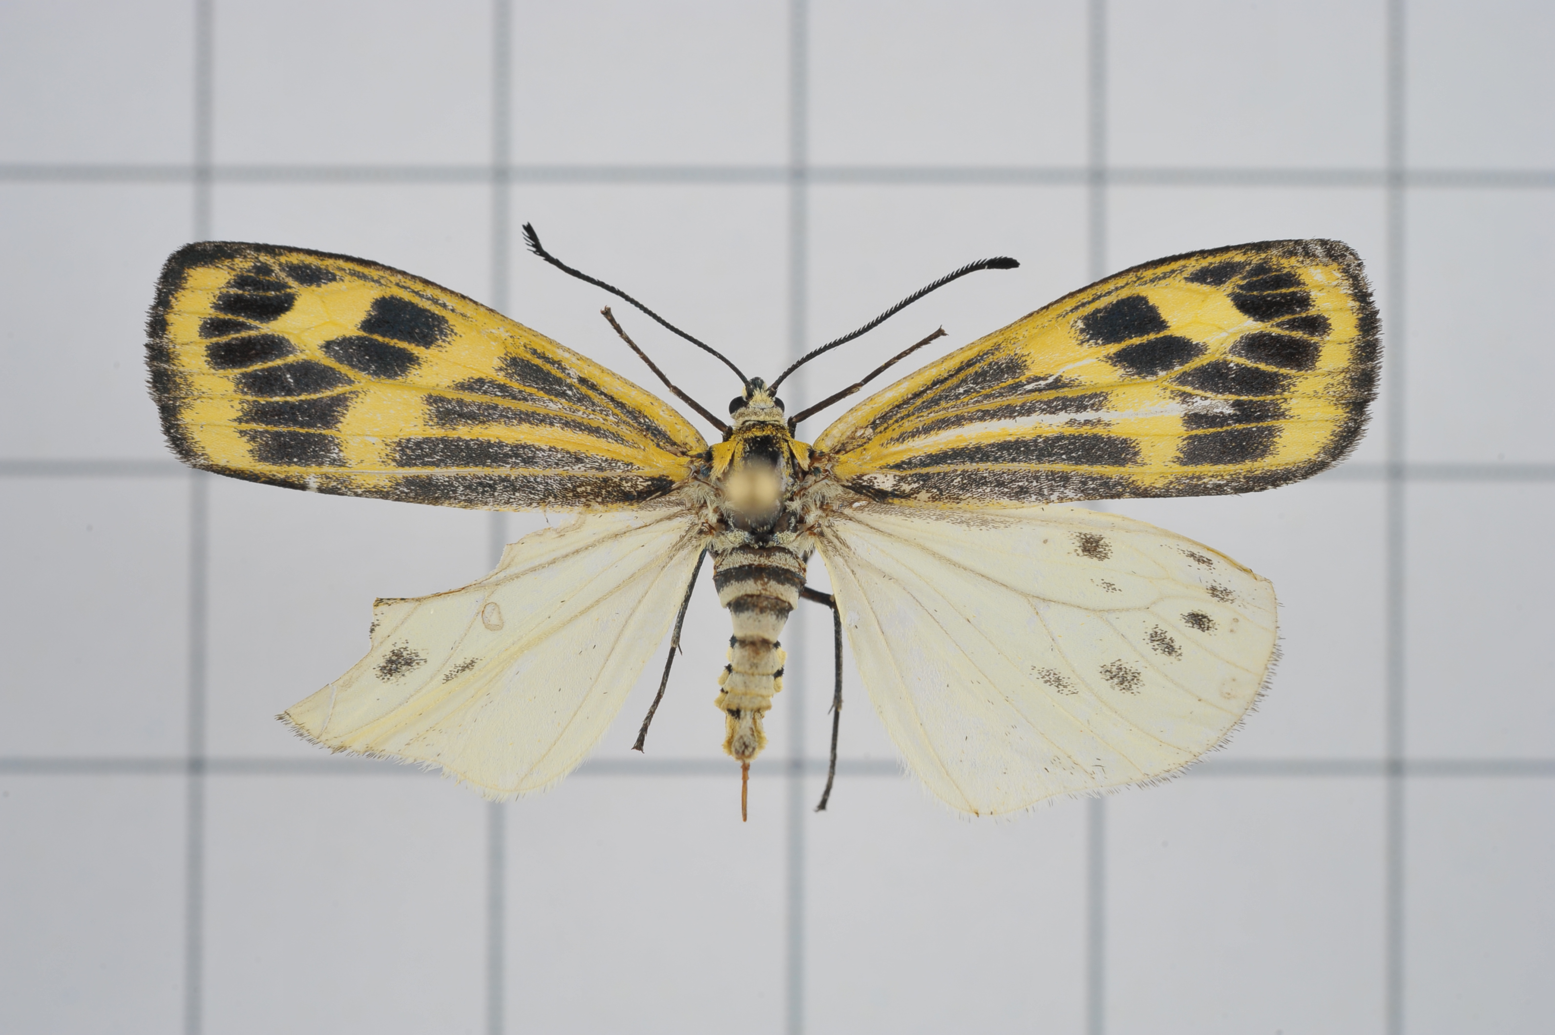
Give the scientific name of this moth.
Soritia choui
